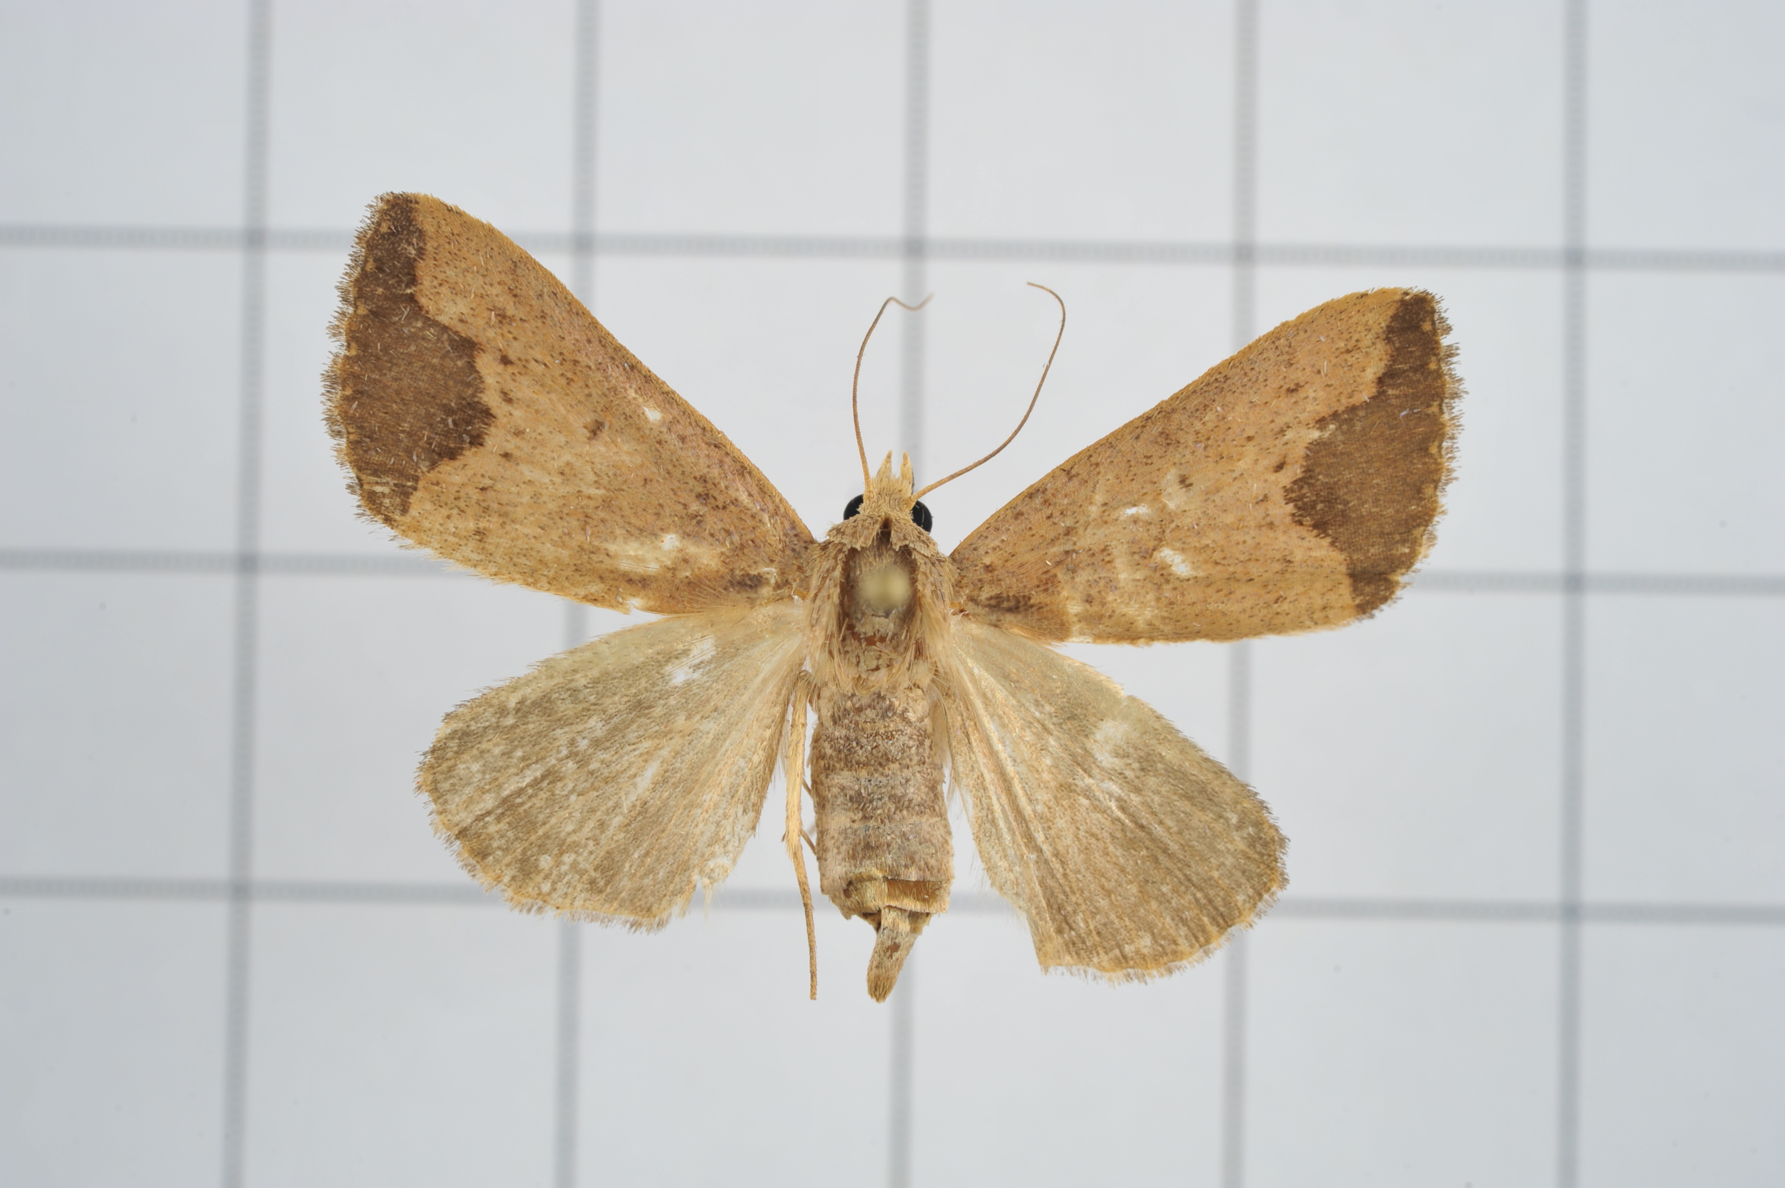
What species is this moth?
Bocula diffisa
